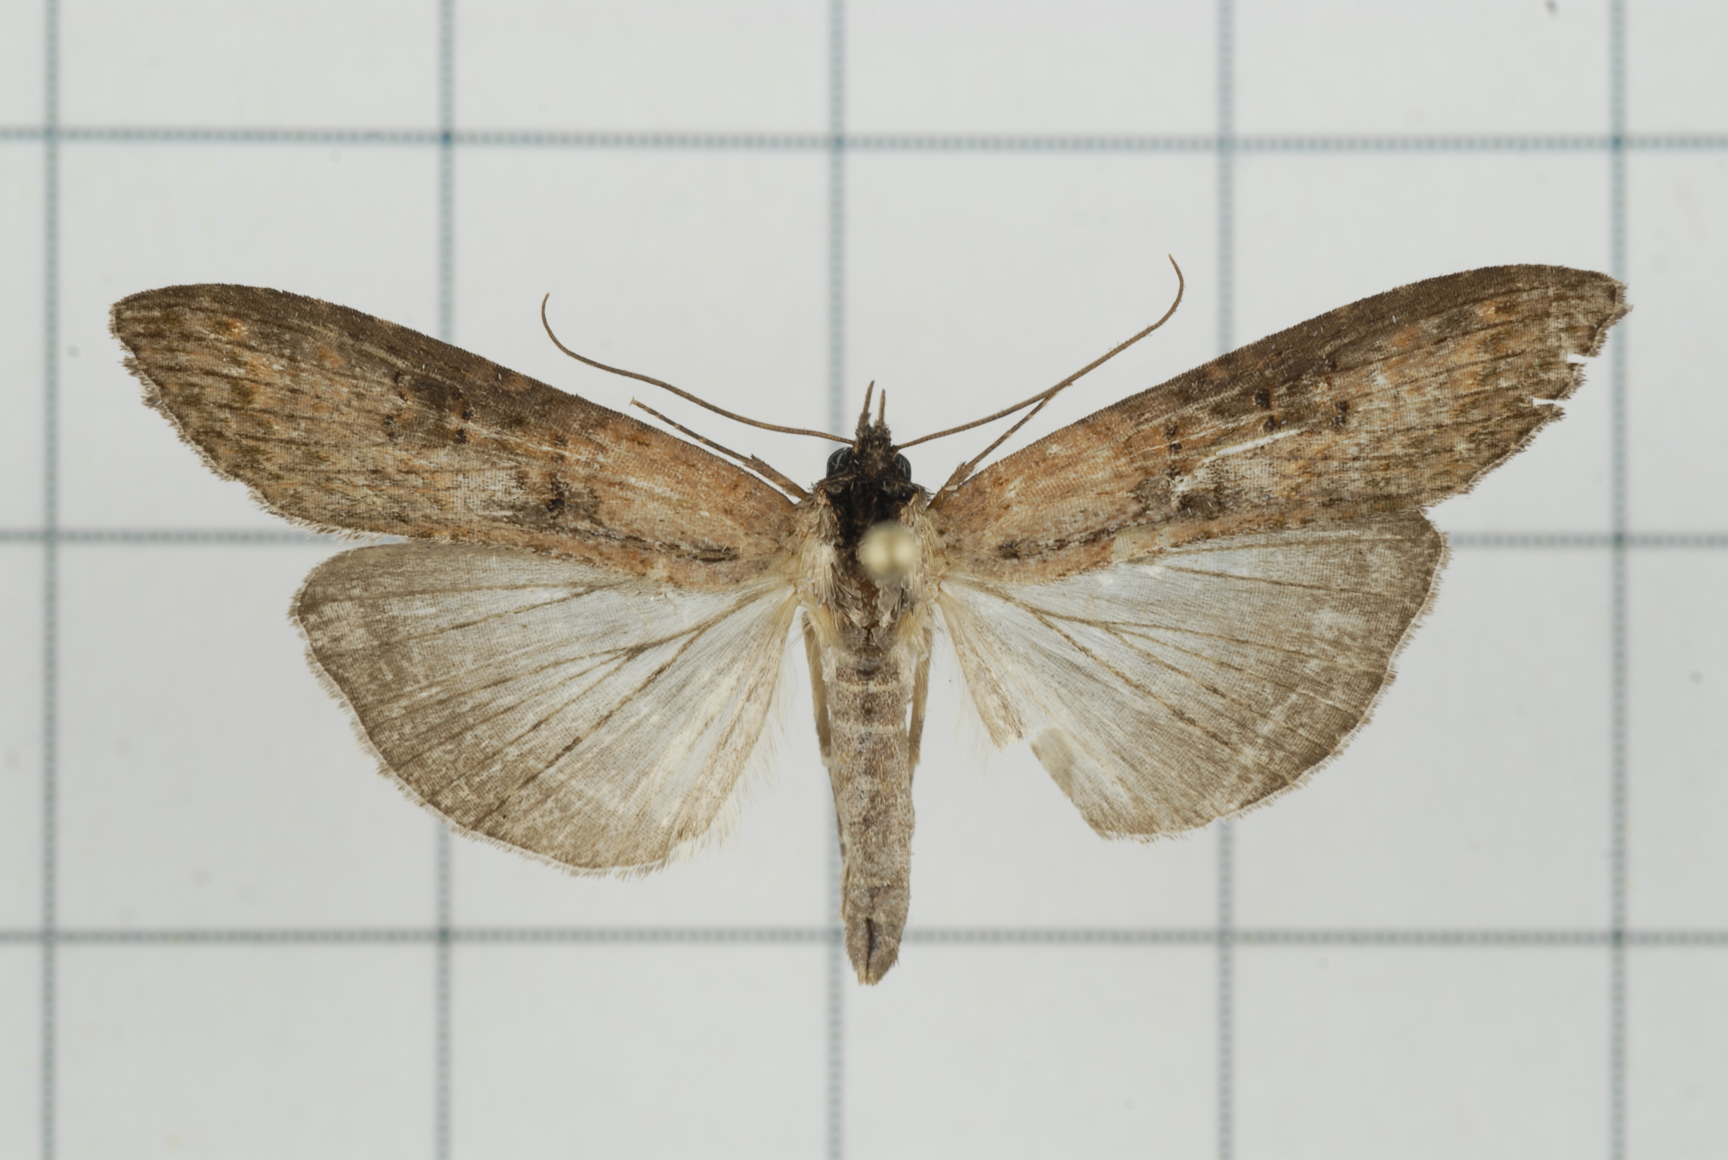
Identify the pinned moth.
Lophoptera longipennis
